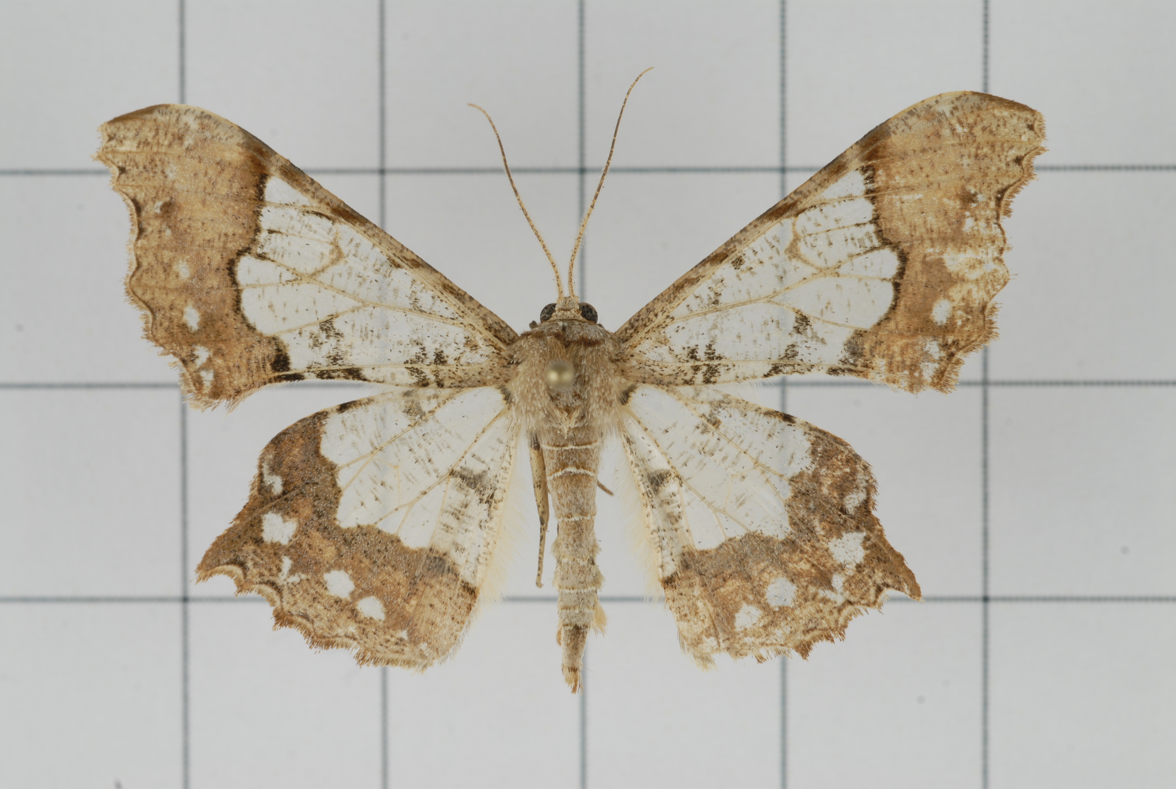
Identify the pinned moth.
Krananda semihyalina
